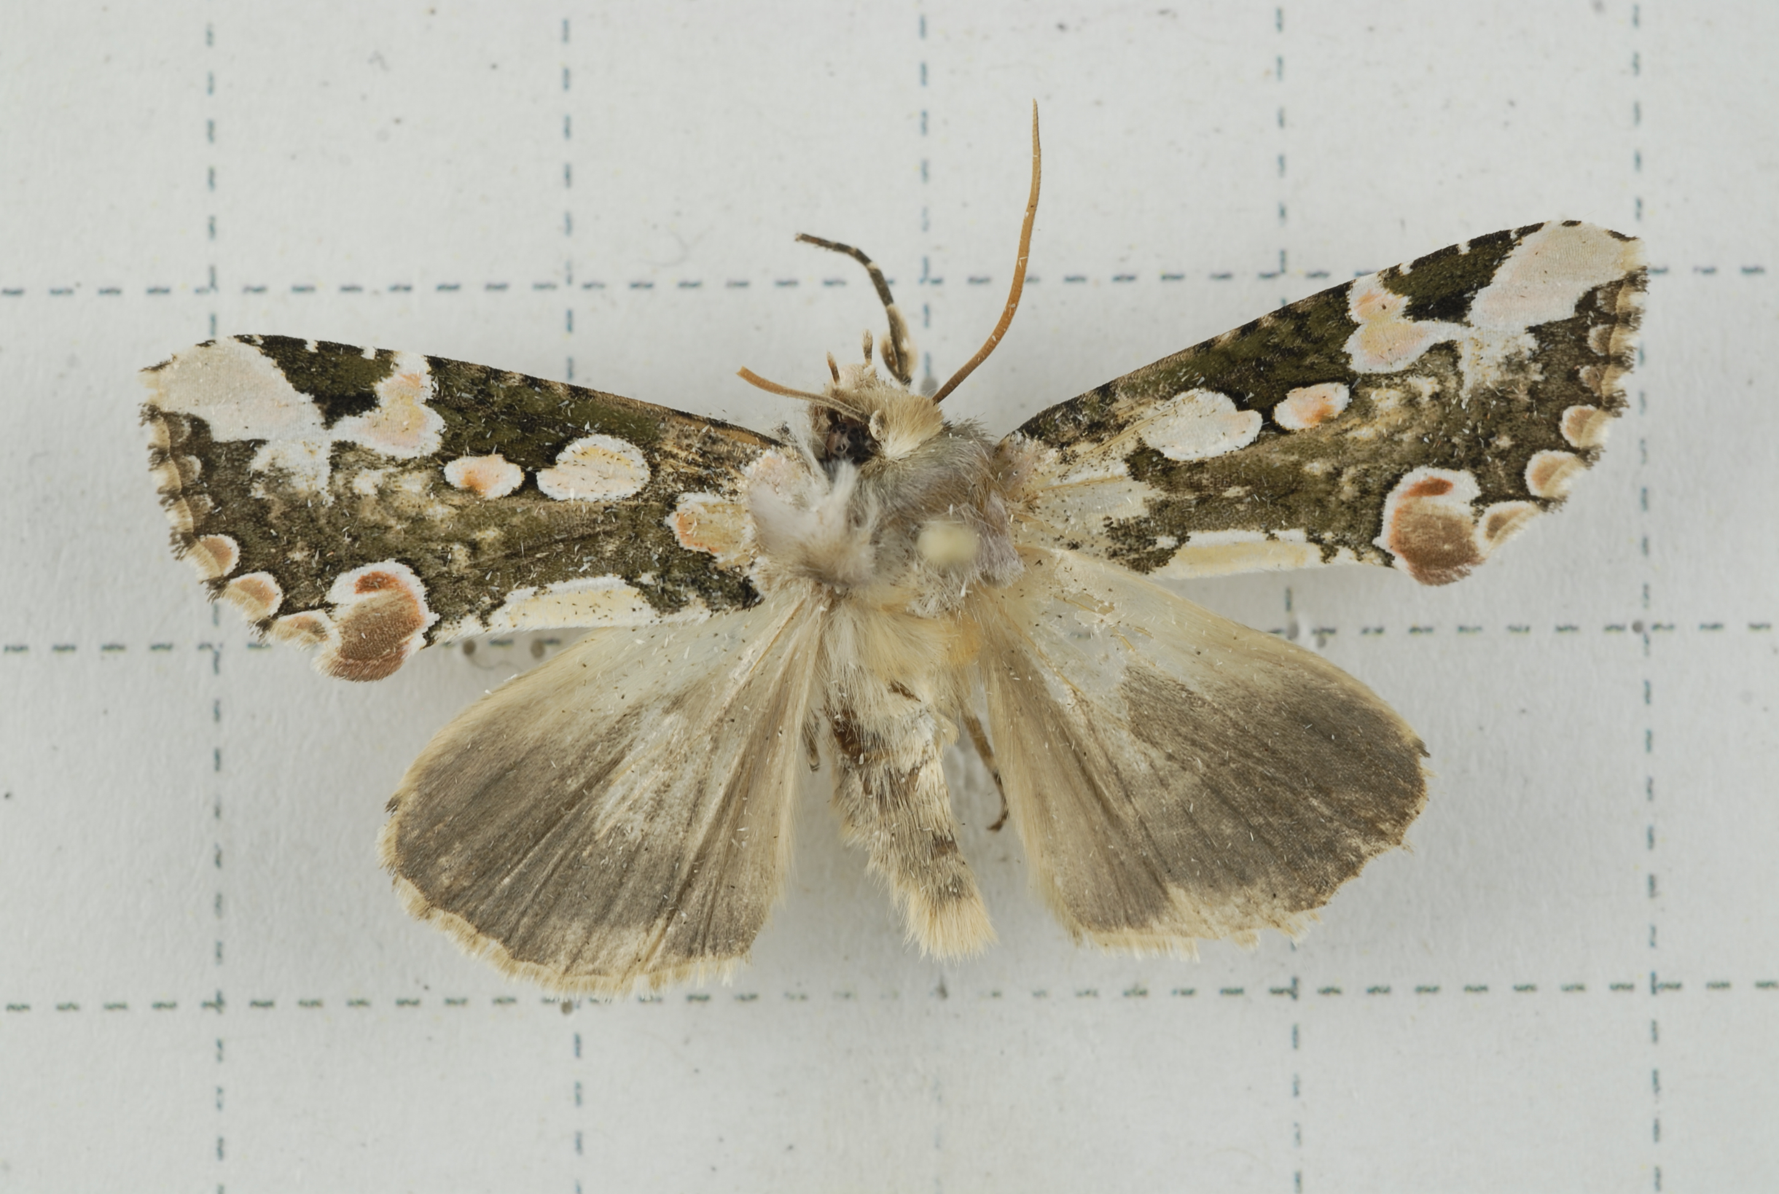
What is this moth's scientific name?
Horithyatira decorata takamukui
